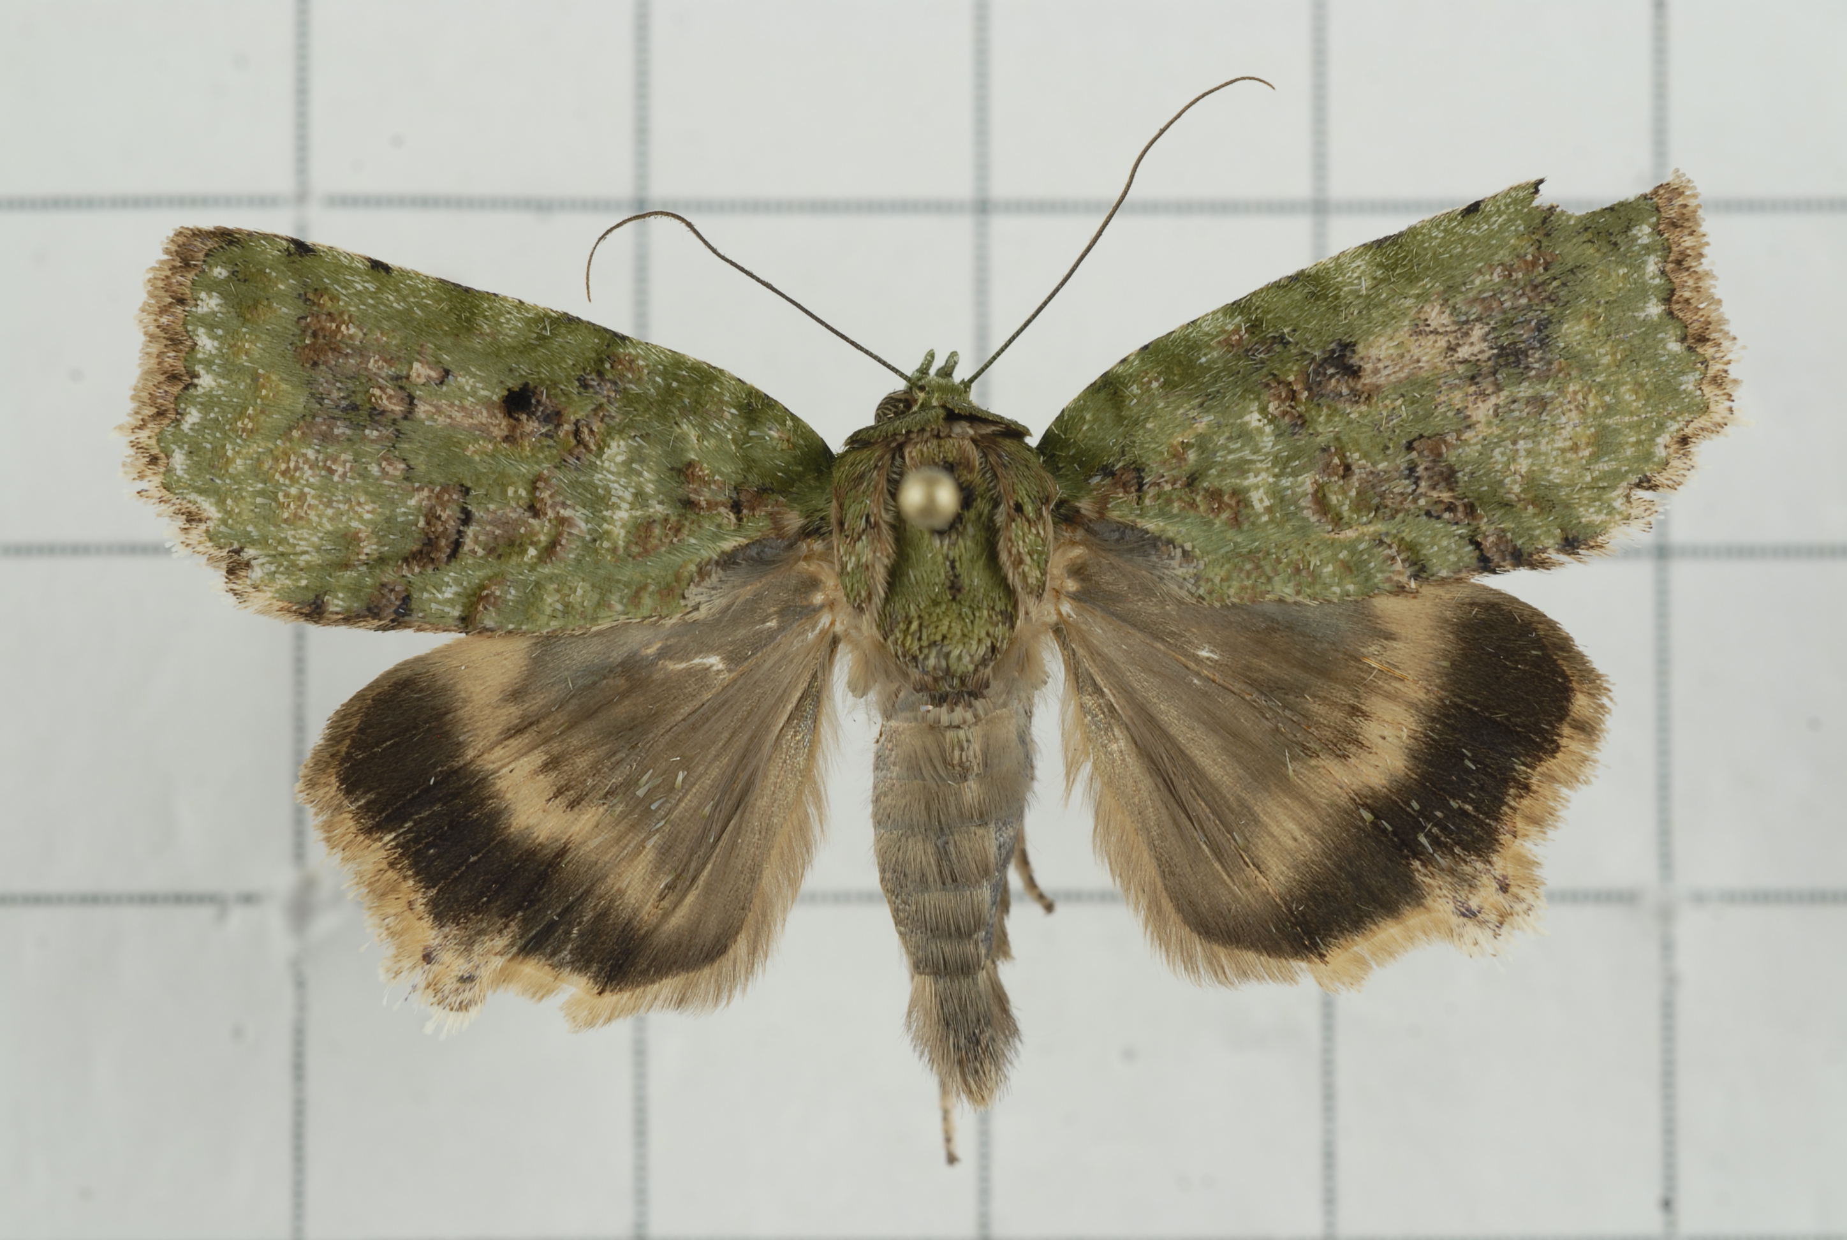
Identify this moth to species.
Blenina angulipennis
